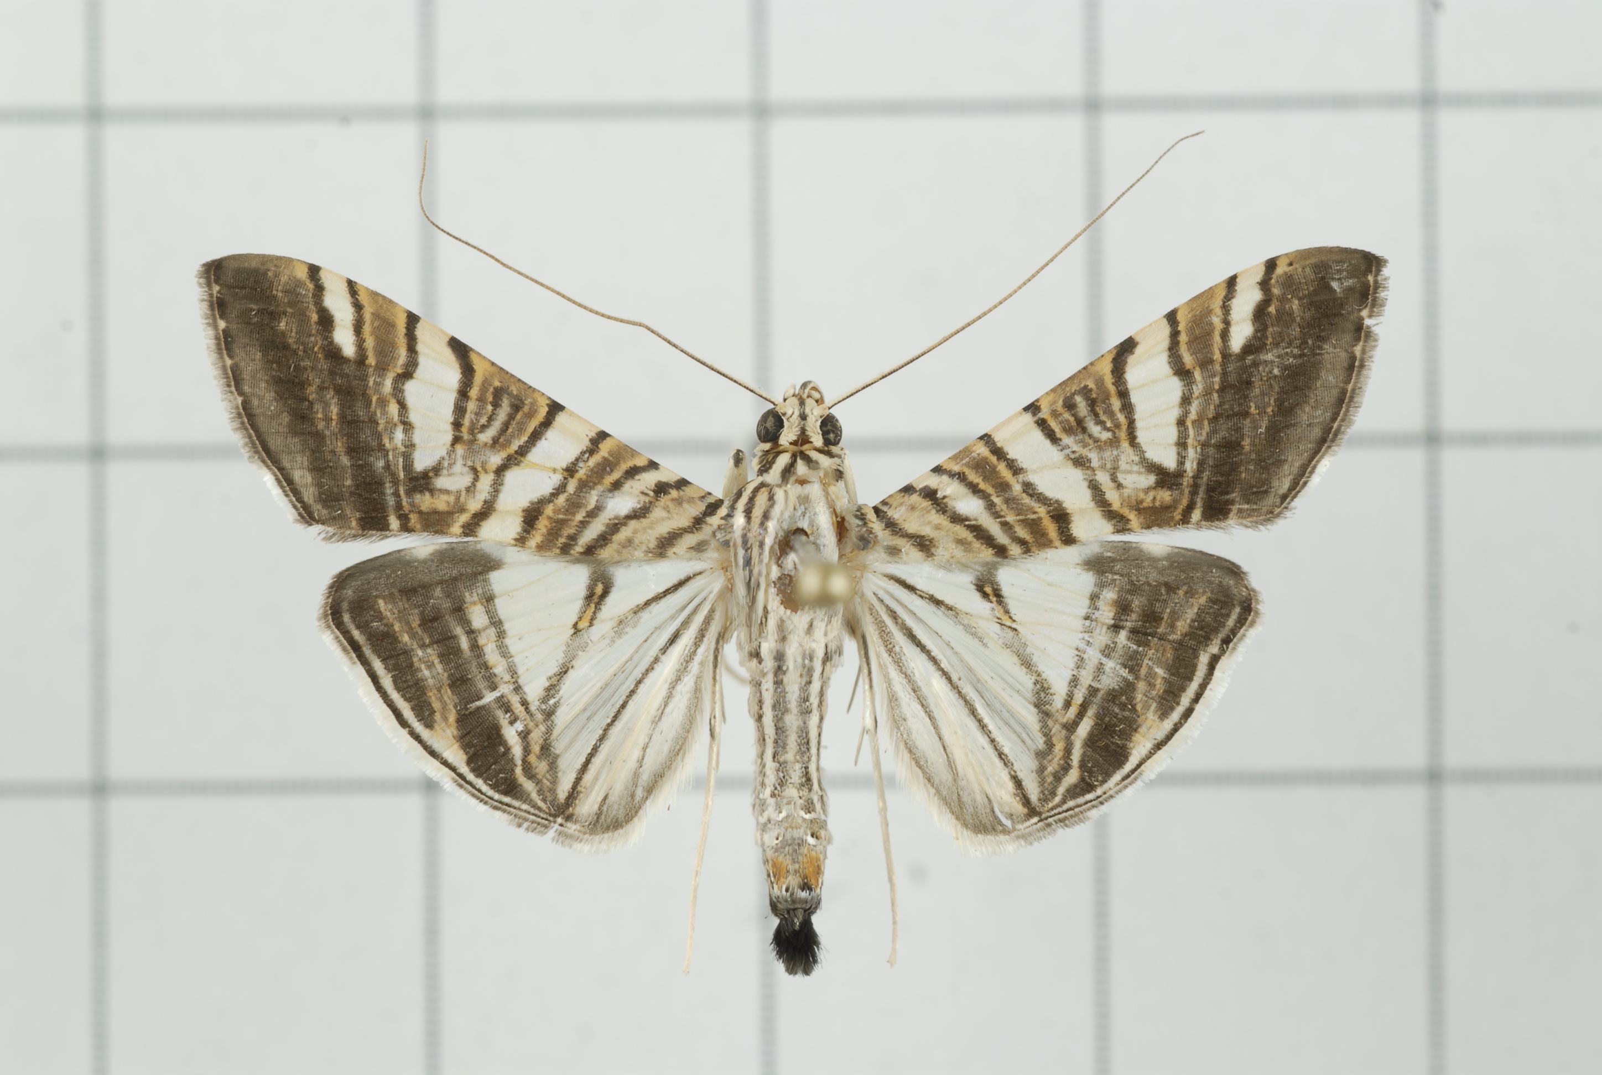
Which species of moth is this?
Glyphodes stolalis
